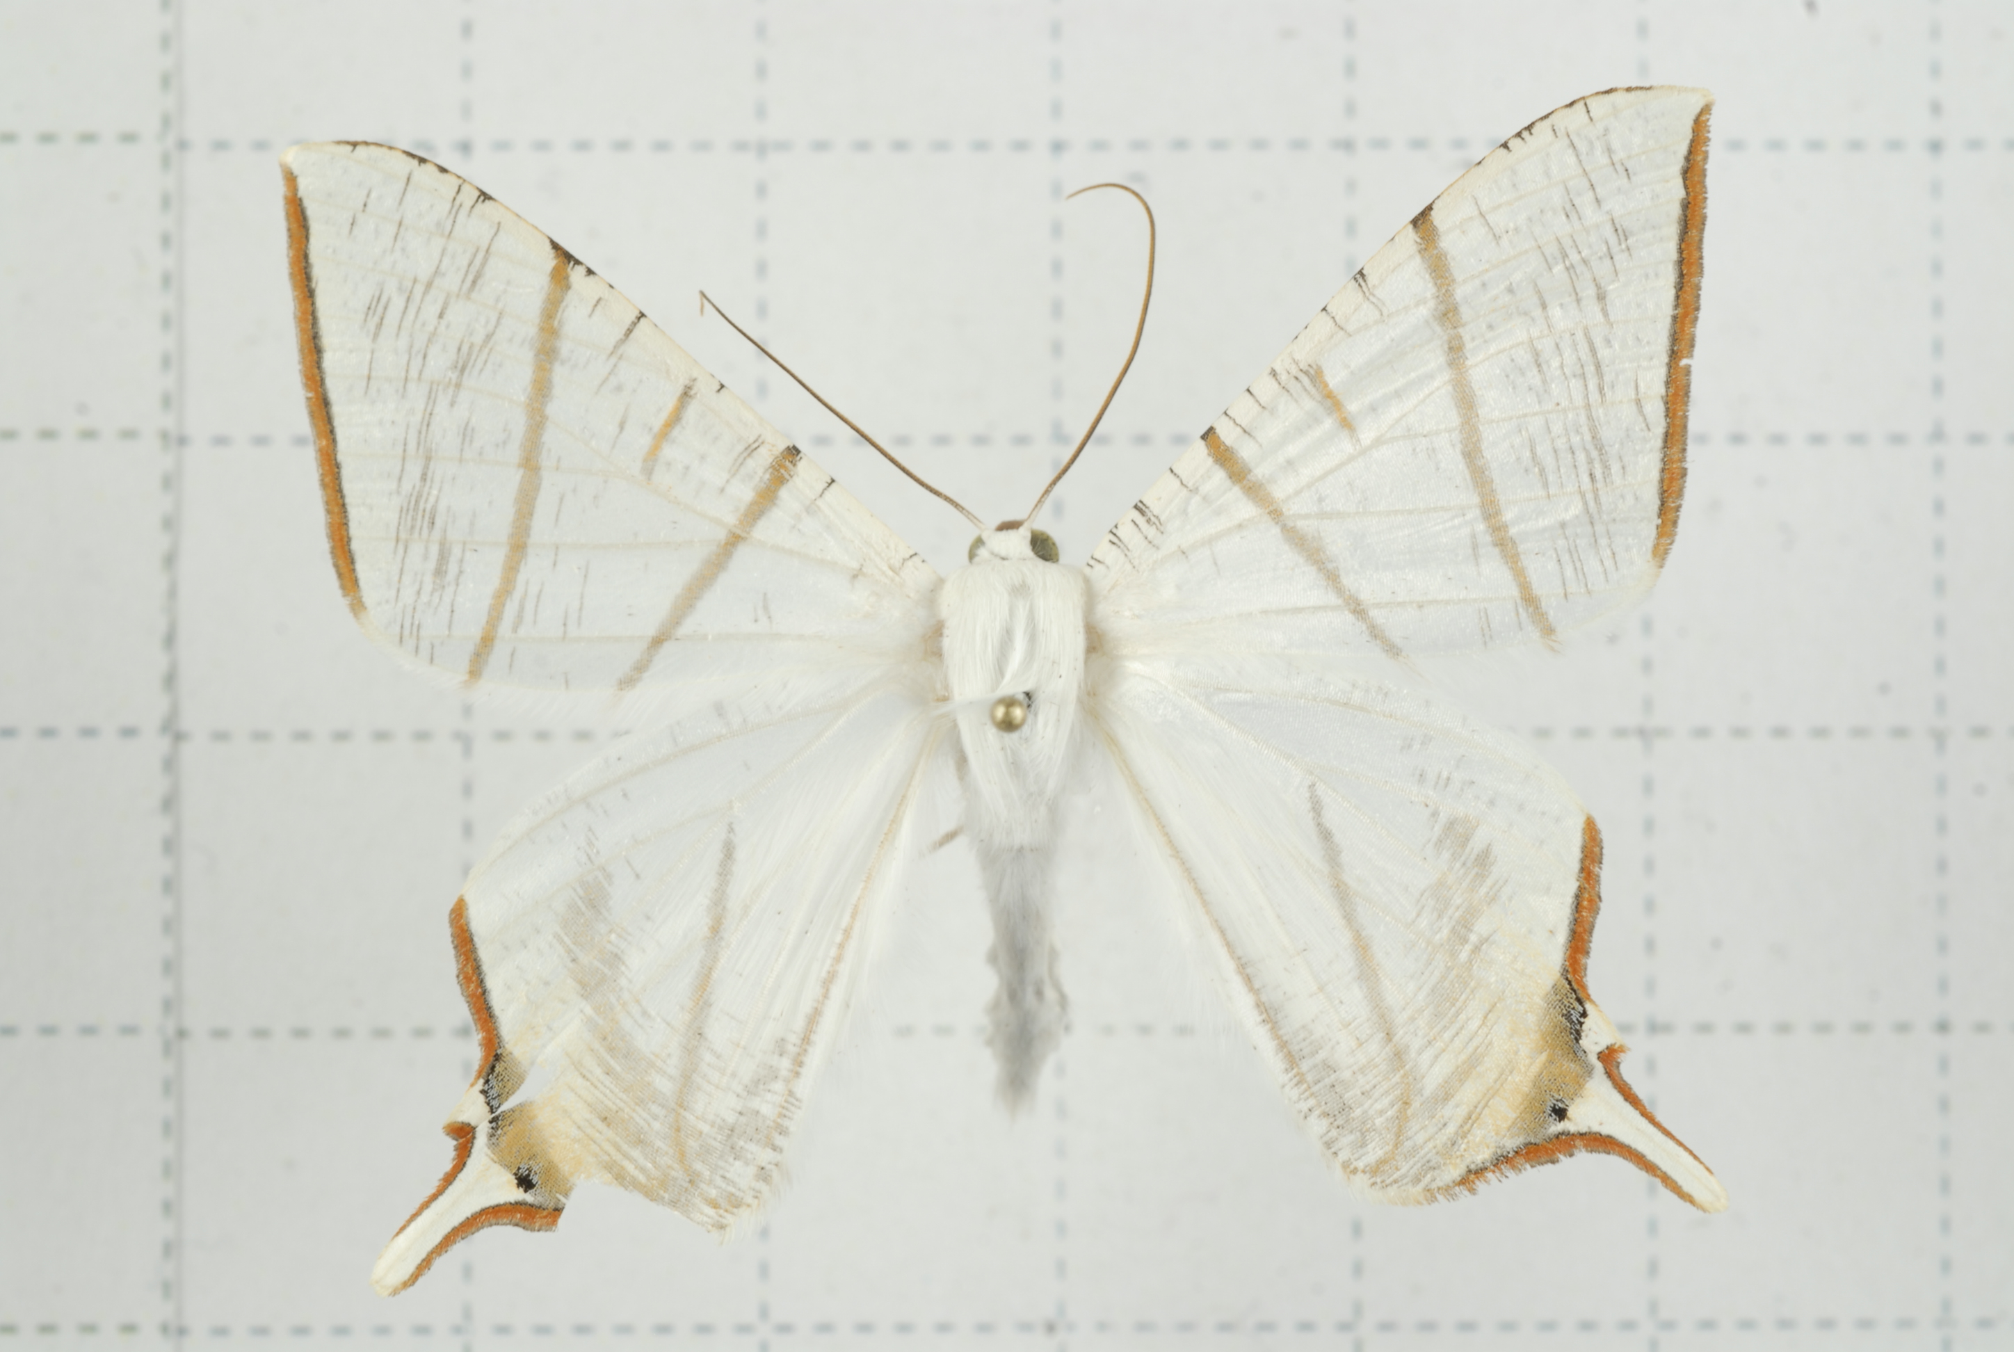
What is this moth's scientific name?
Ourapteryx clara formosana
